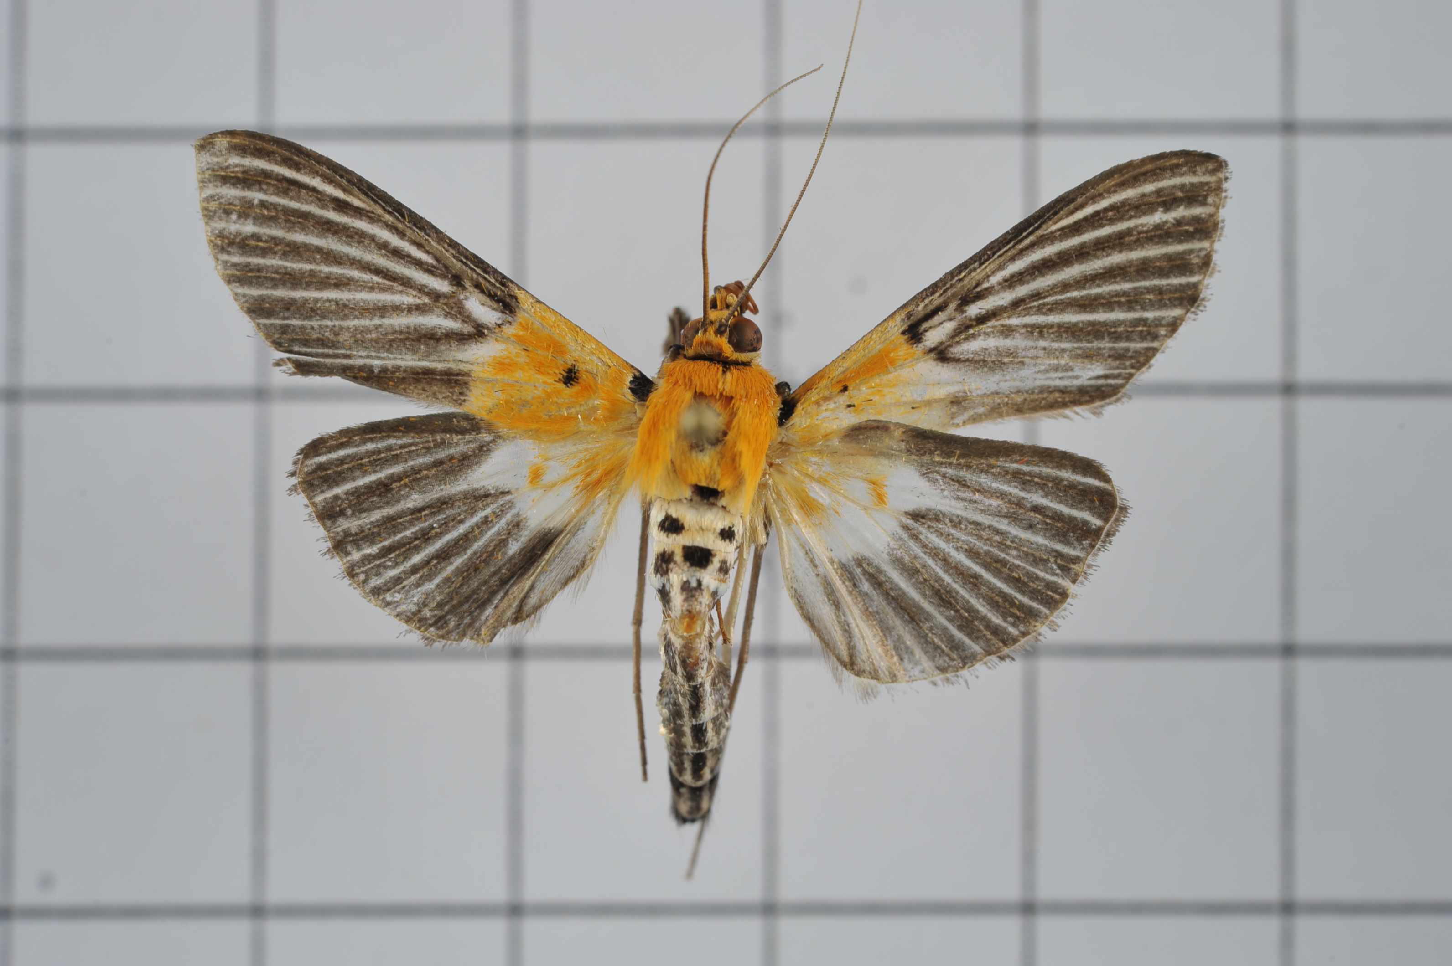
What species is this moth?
Nevrina procopia
